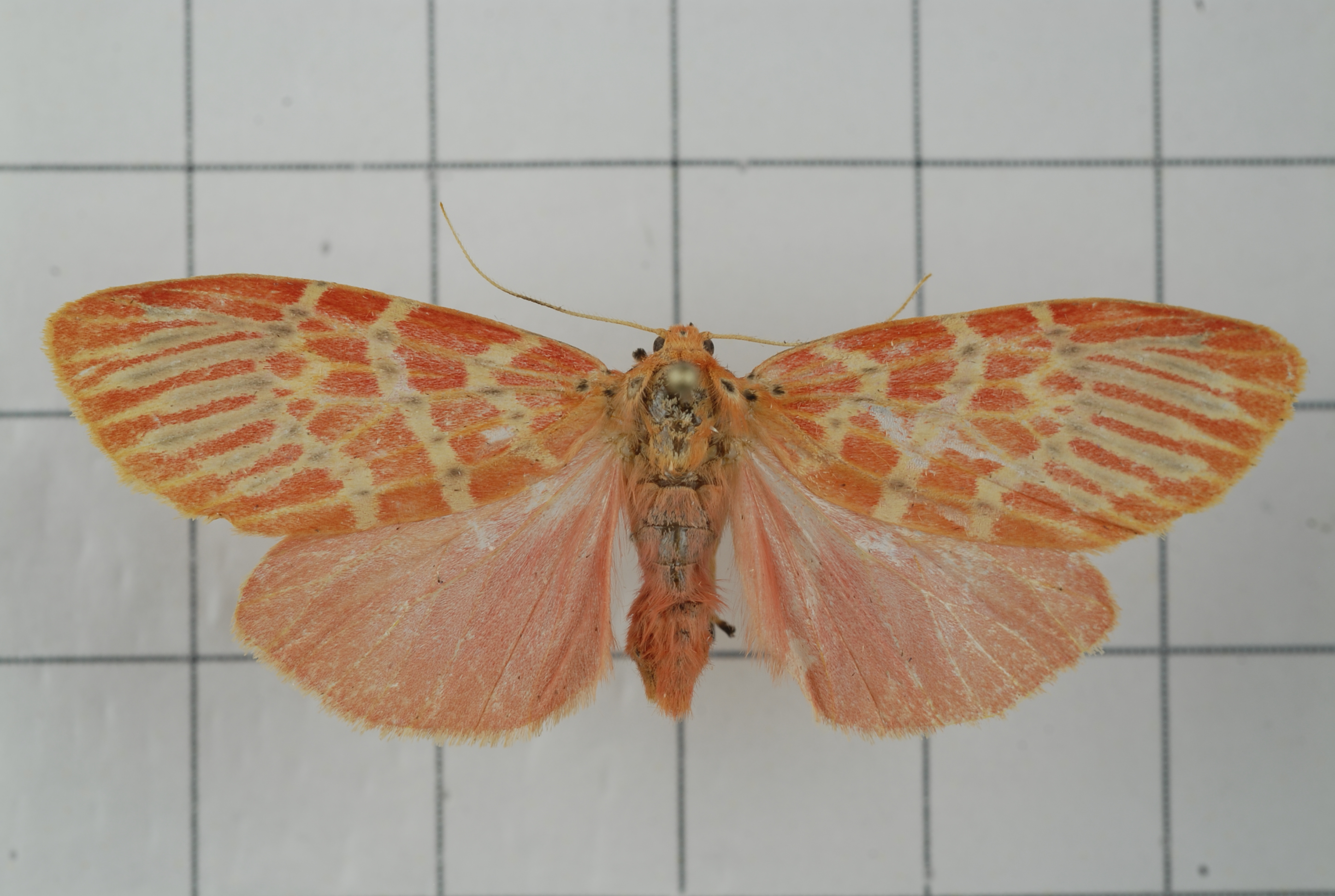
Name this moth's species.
Barsine sauteri
